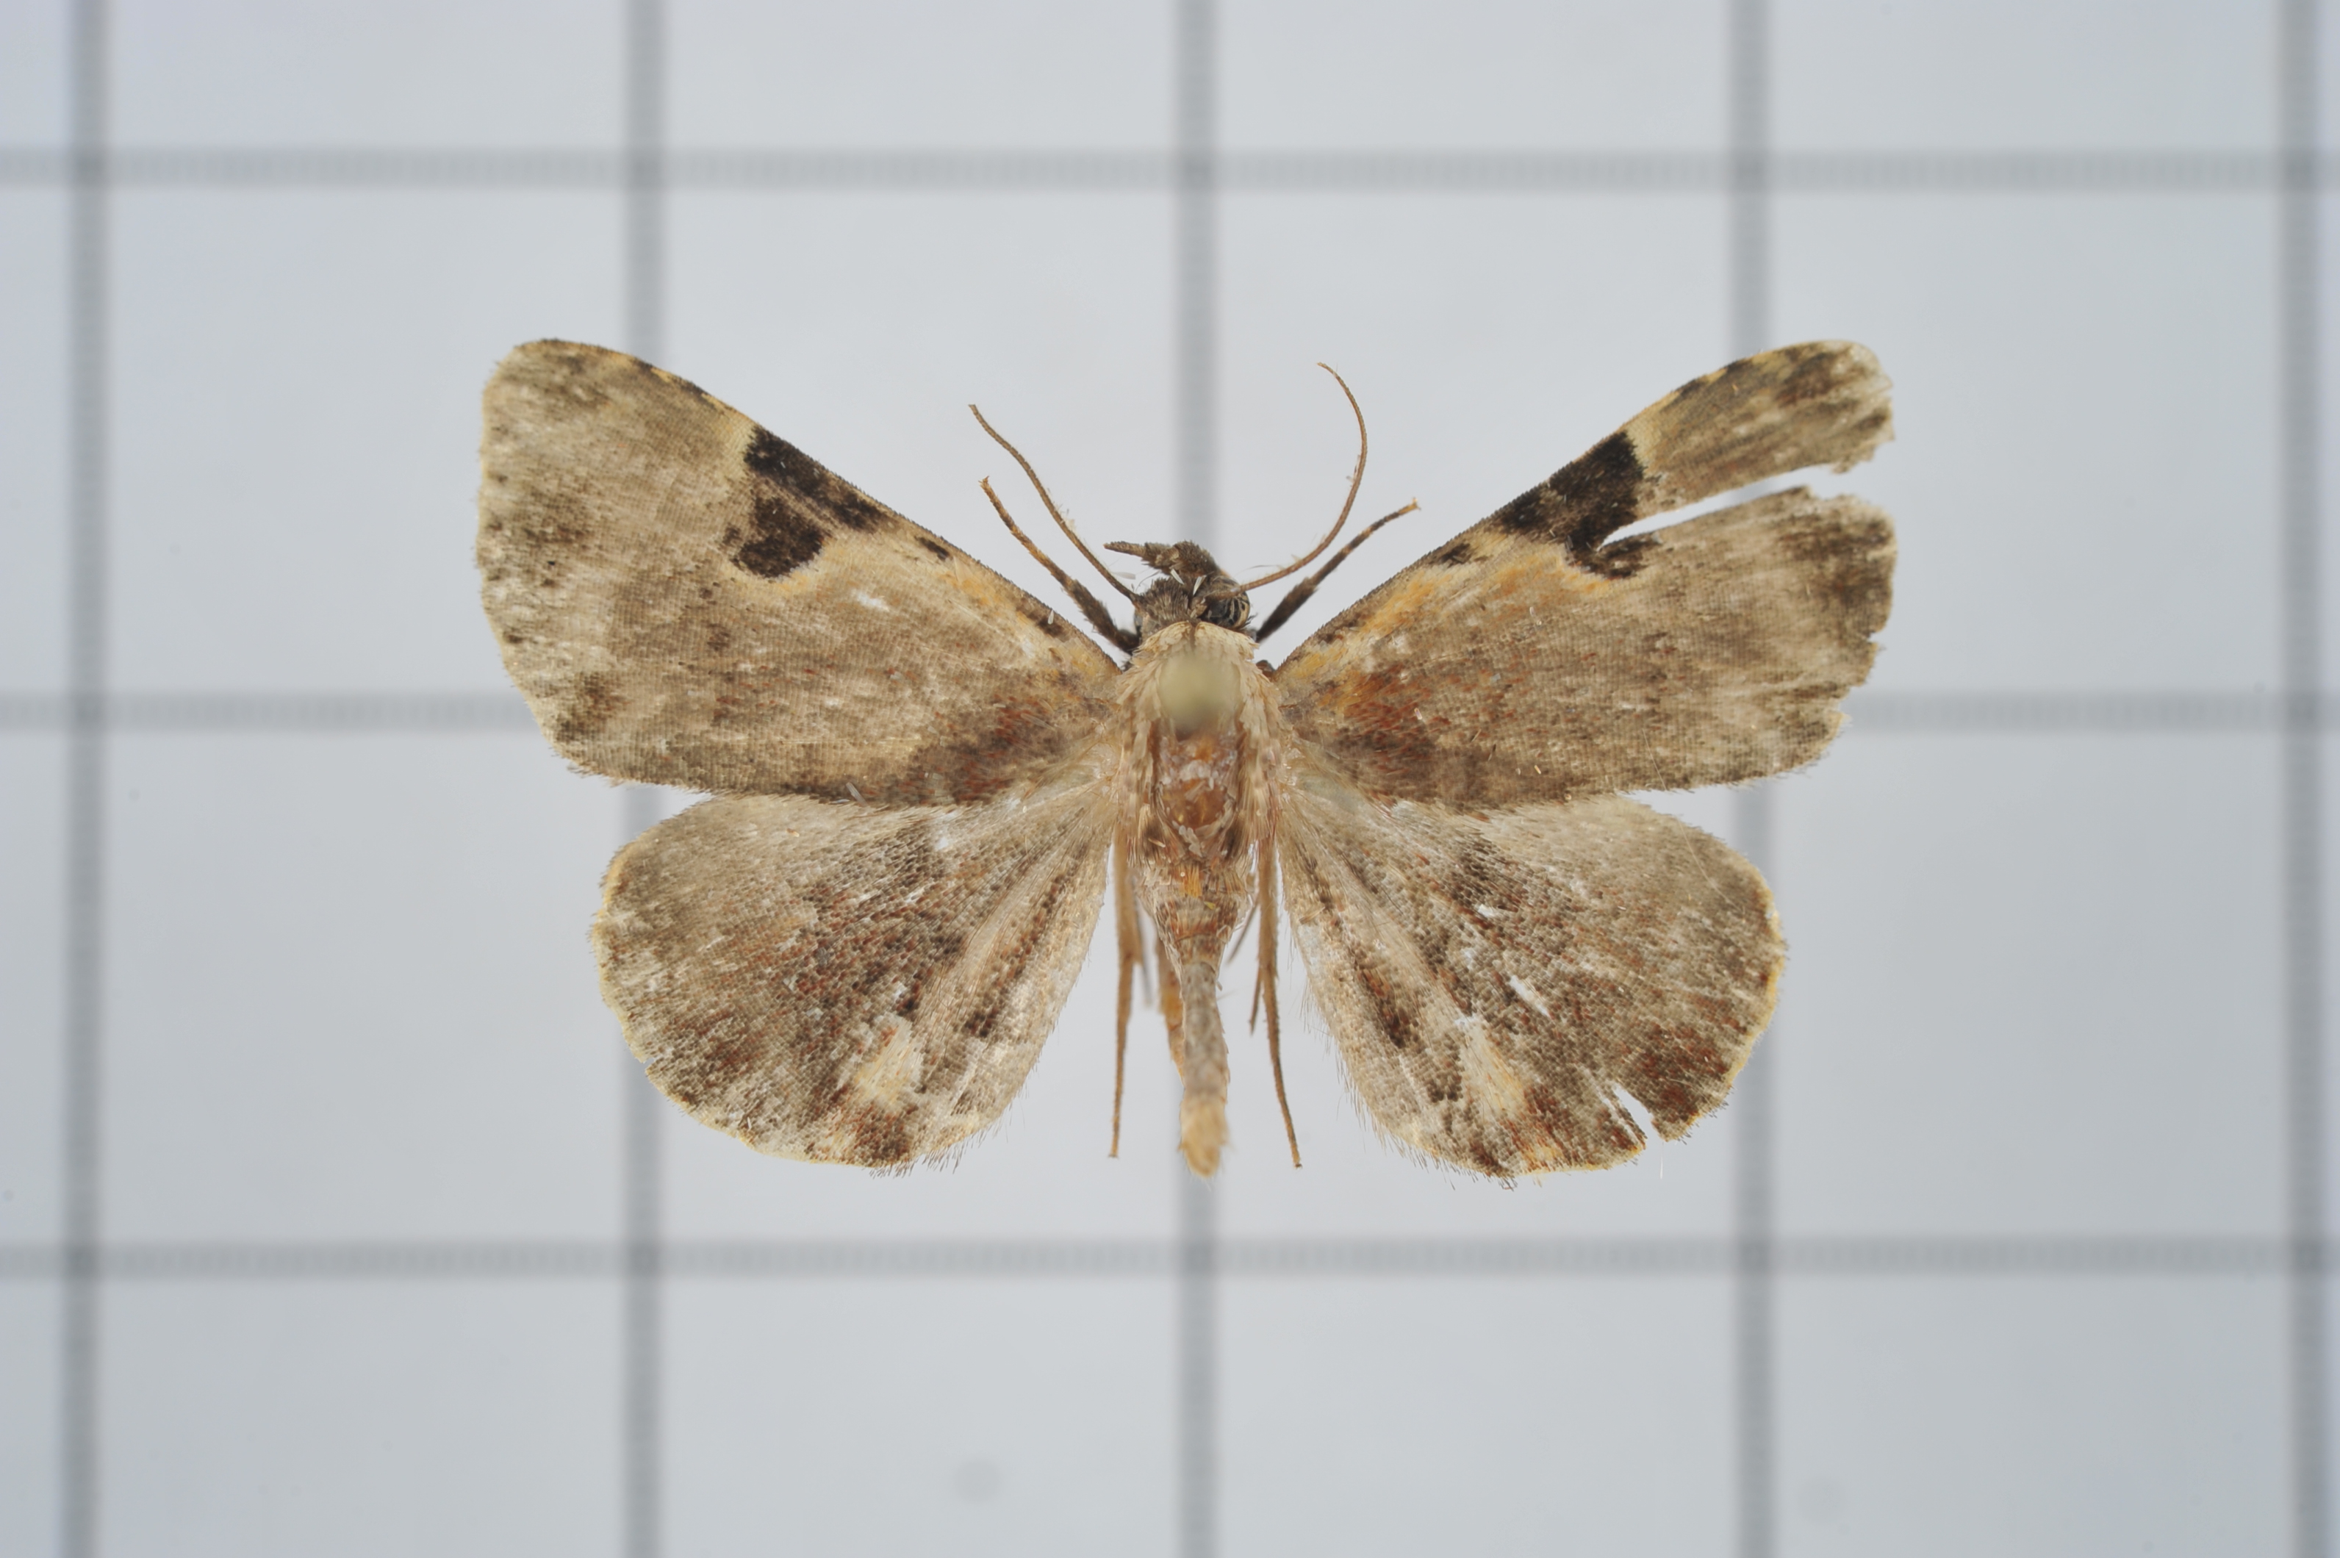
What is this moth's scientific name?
Diomea insulana
